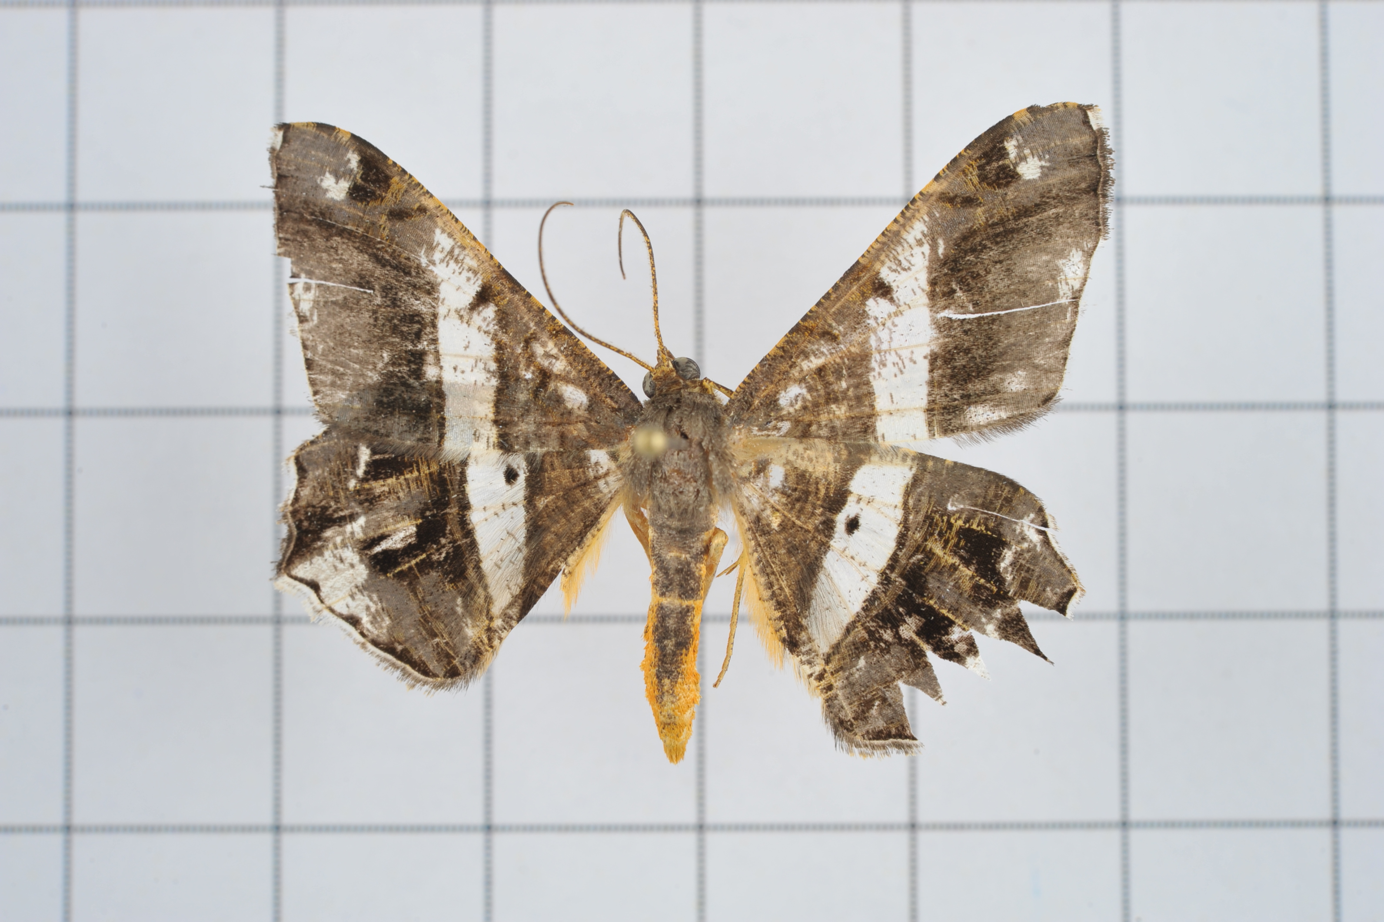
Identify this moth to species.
Chiasmia eleonora eleonora
